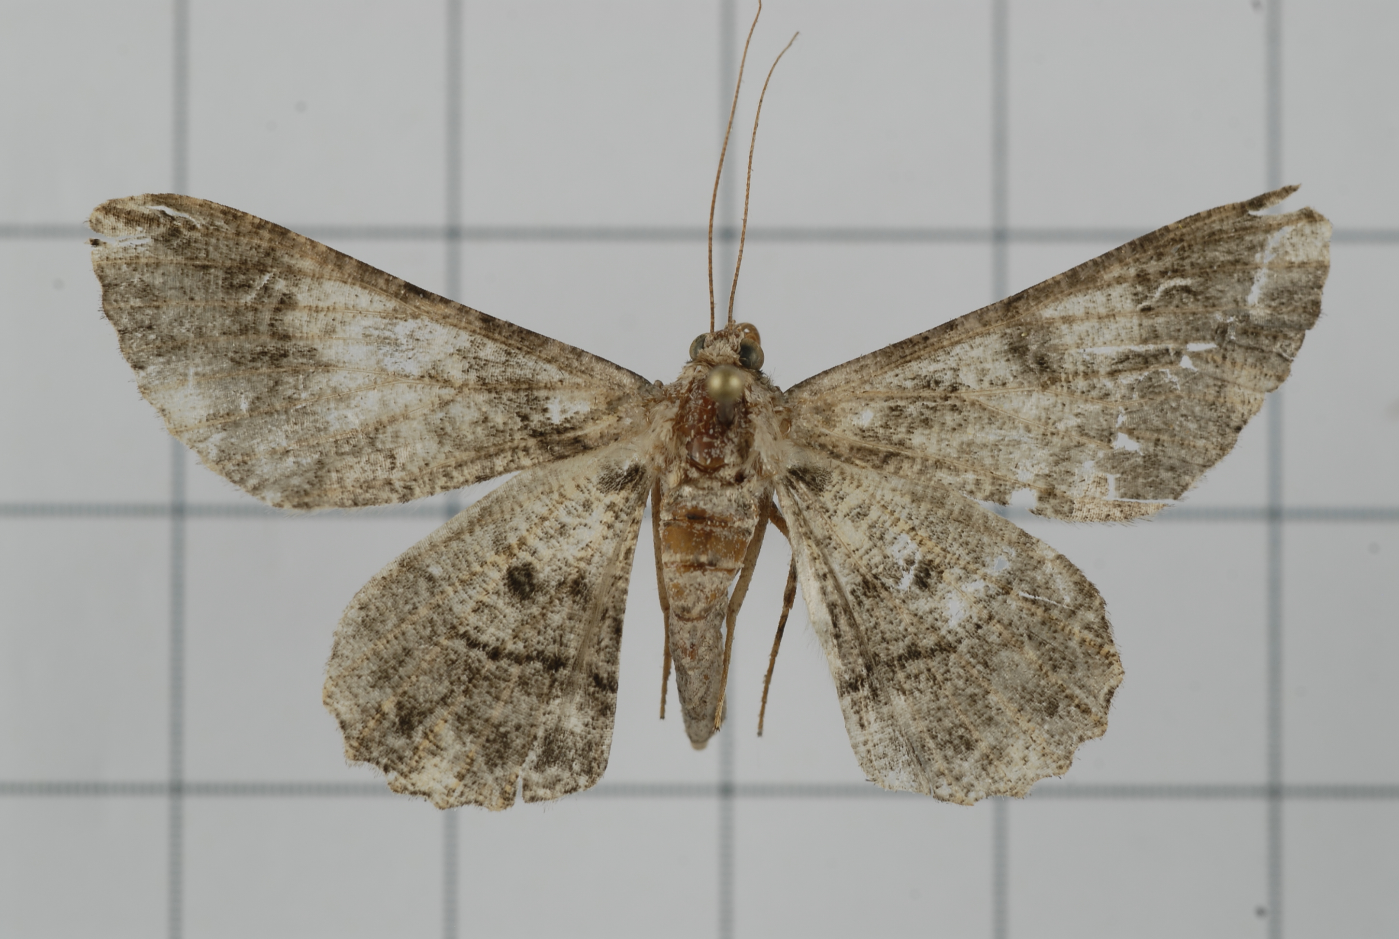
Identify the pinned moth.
Cleora alienaria
